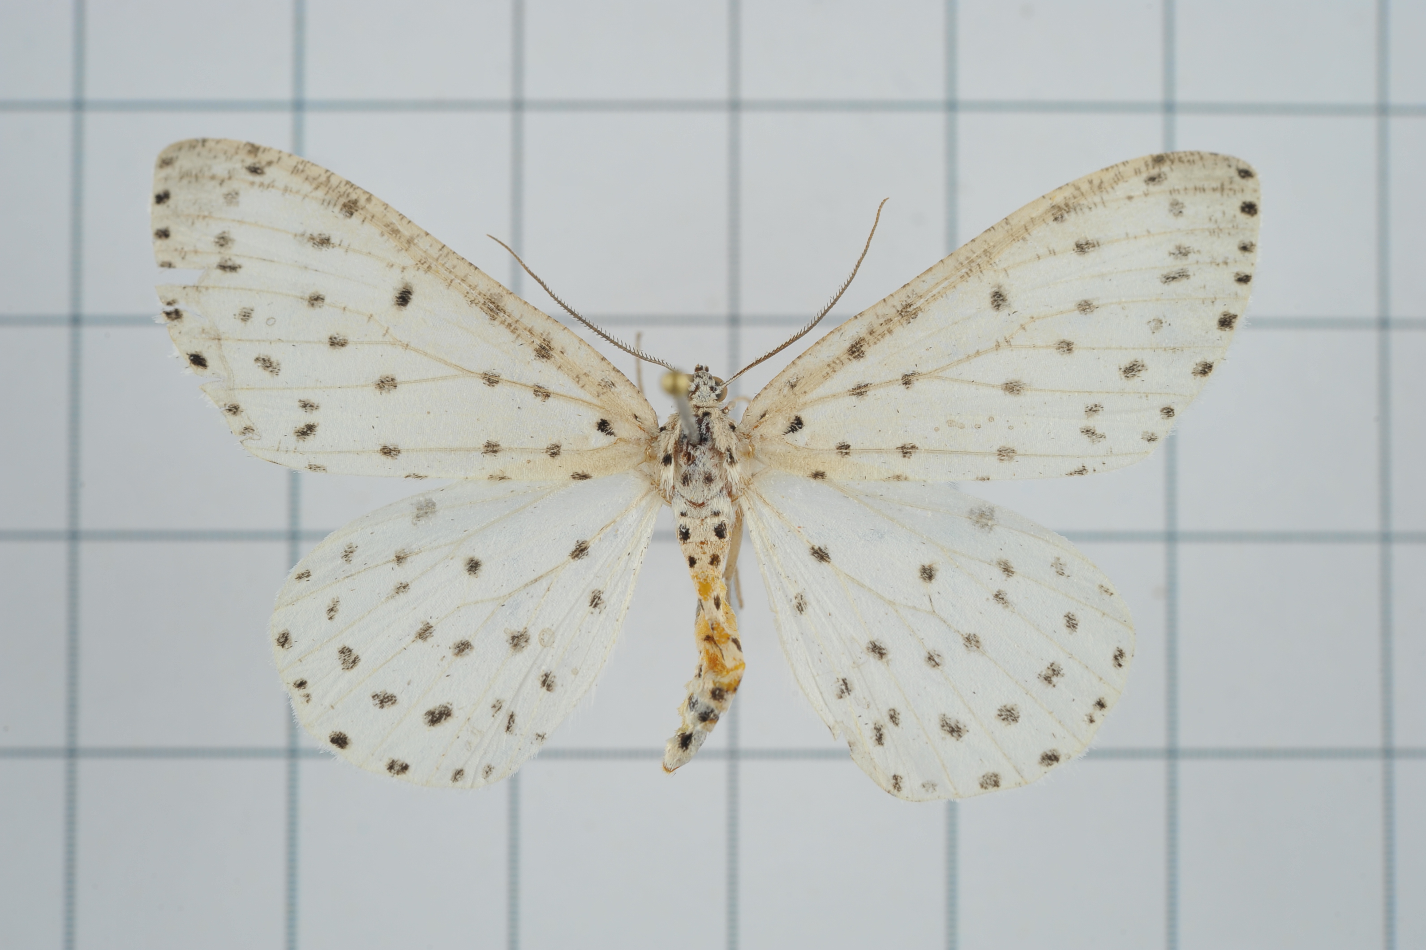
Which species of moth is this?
Xenoplia trivialis
